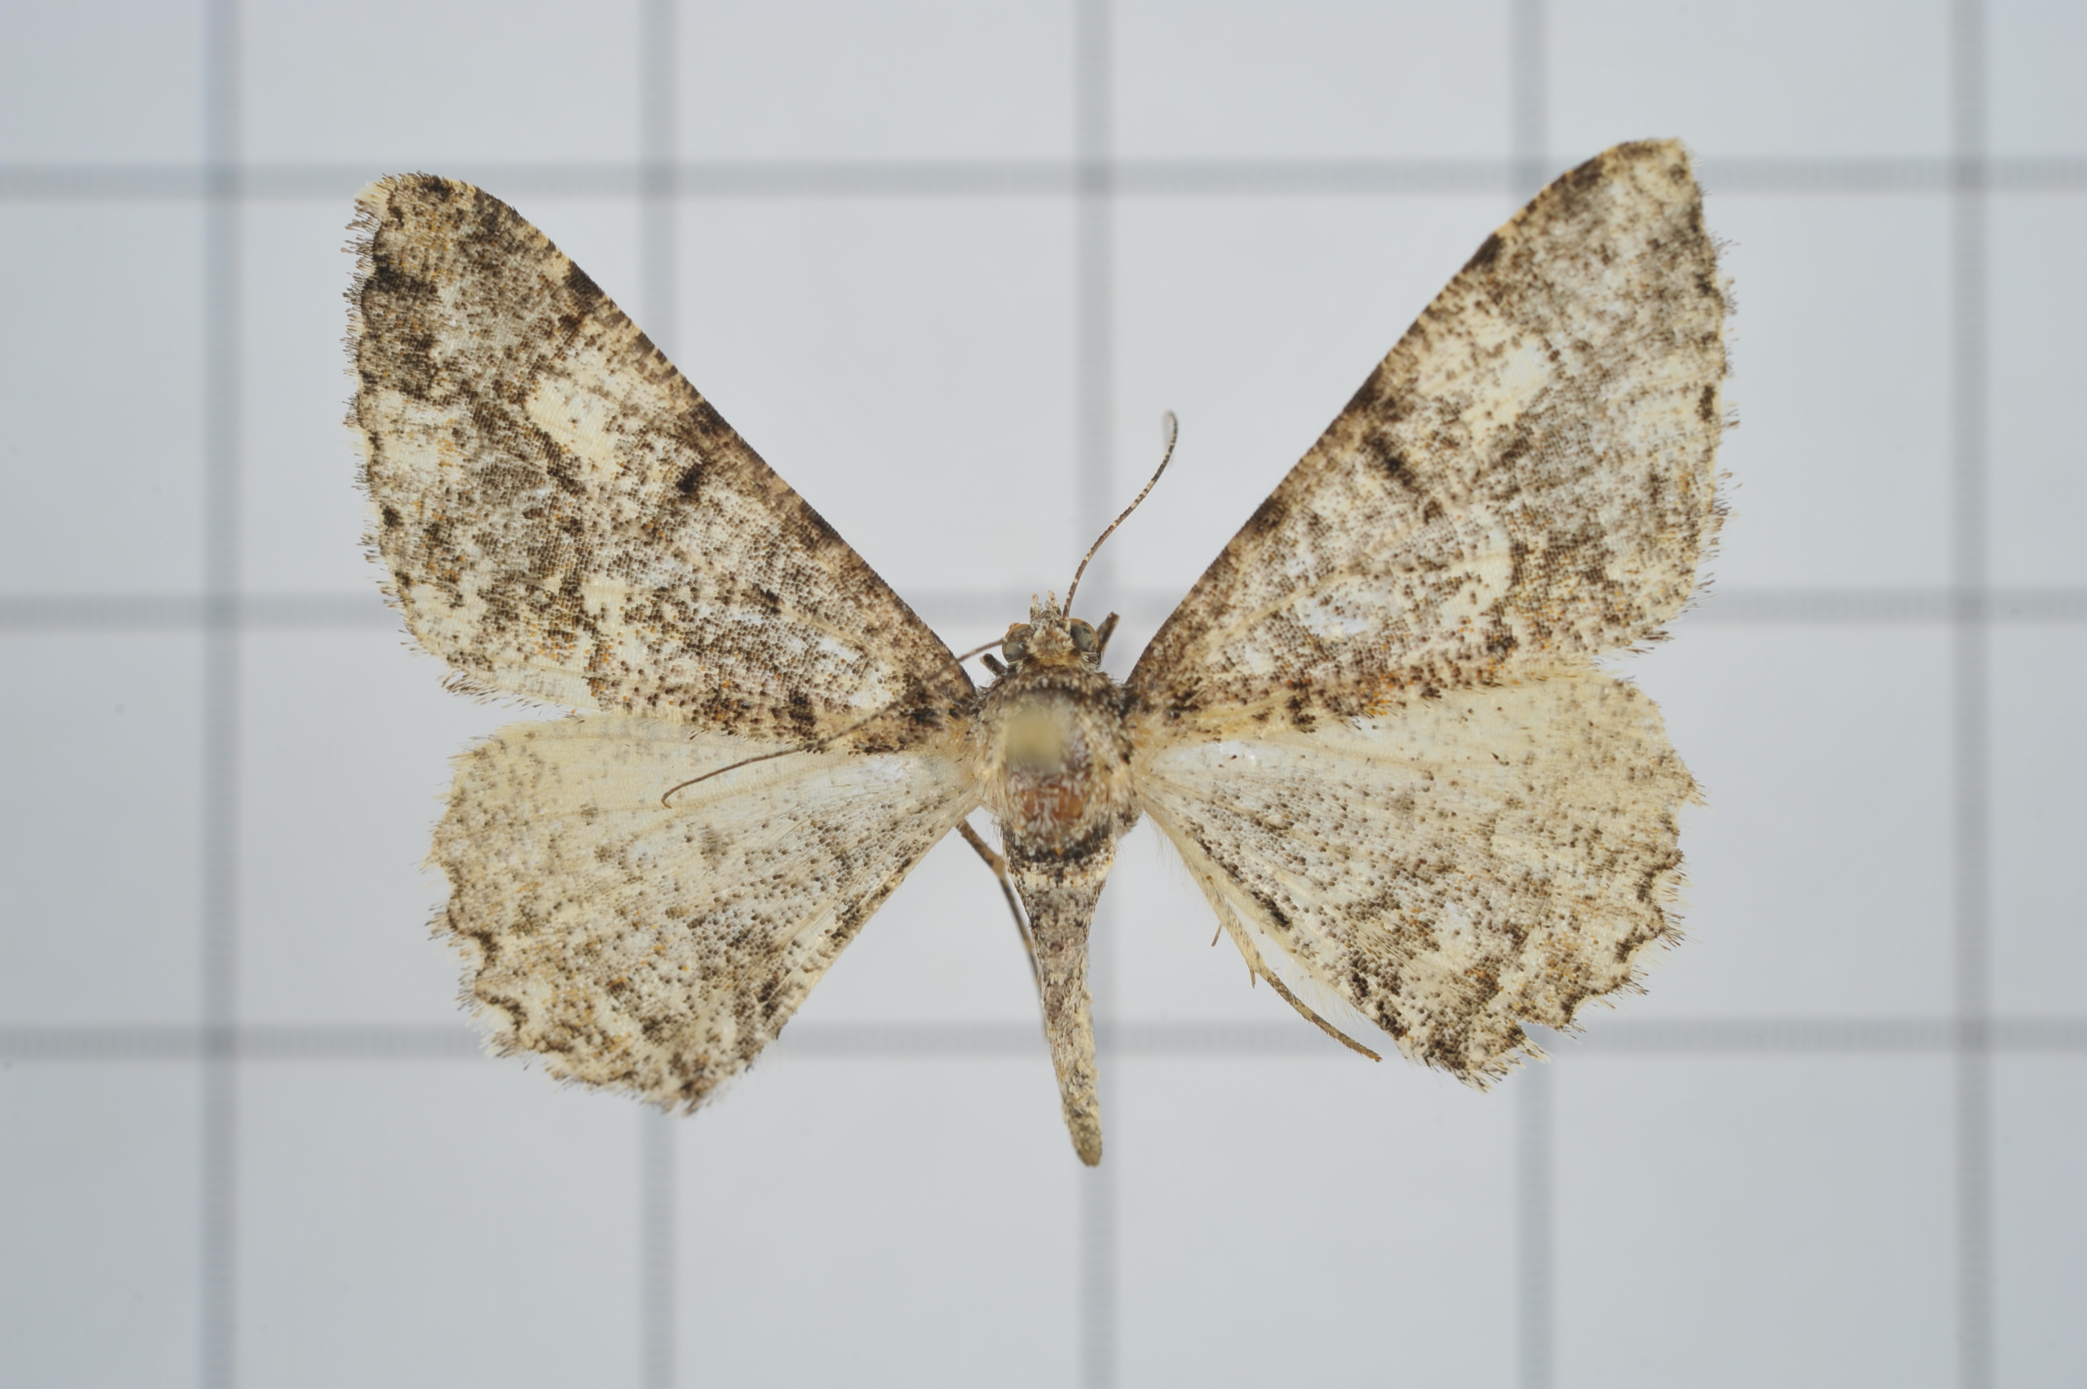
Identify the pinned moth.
Alcis taiwanovariegata
